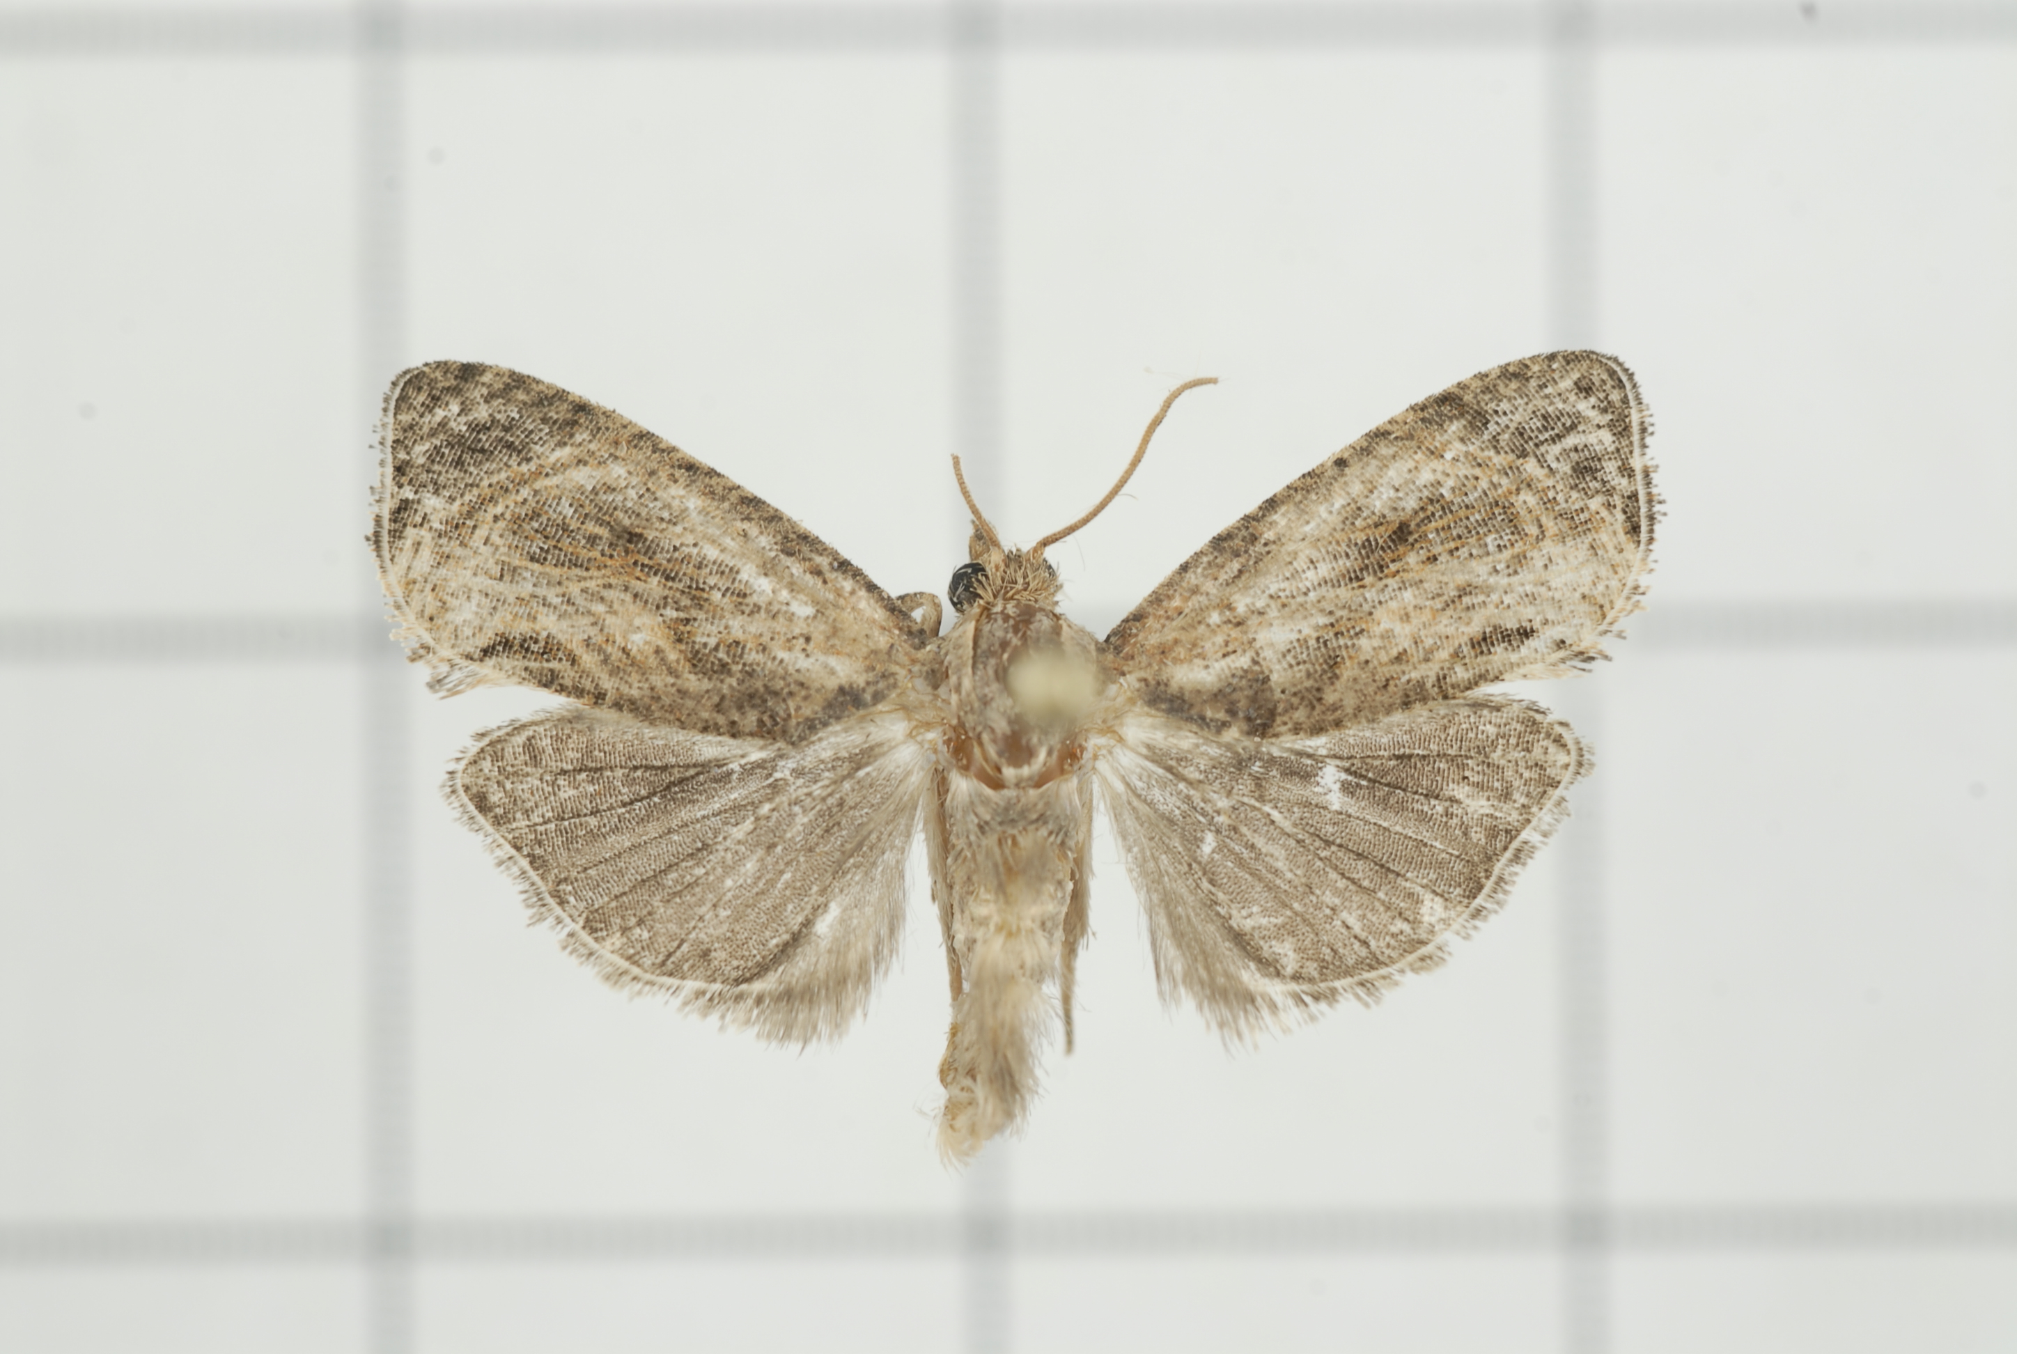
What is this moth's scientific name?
Cryptophlebia repletana
